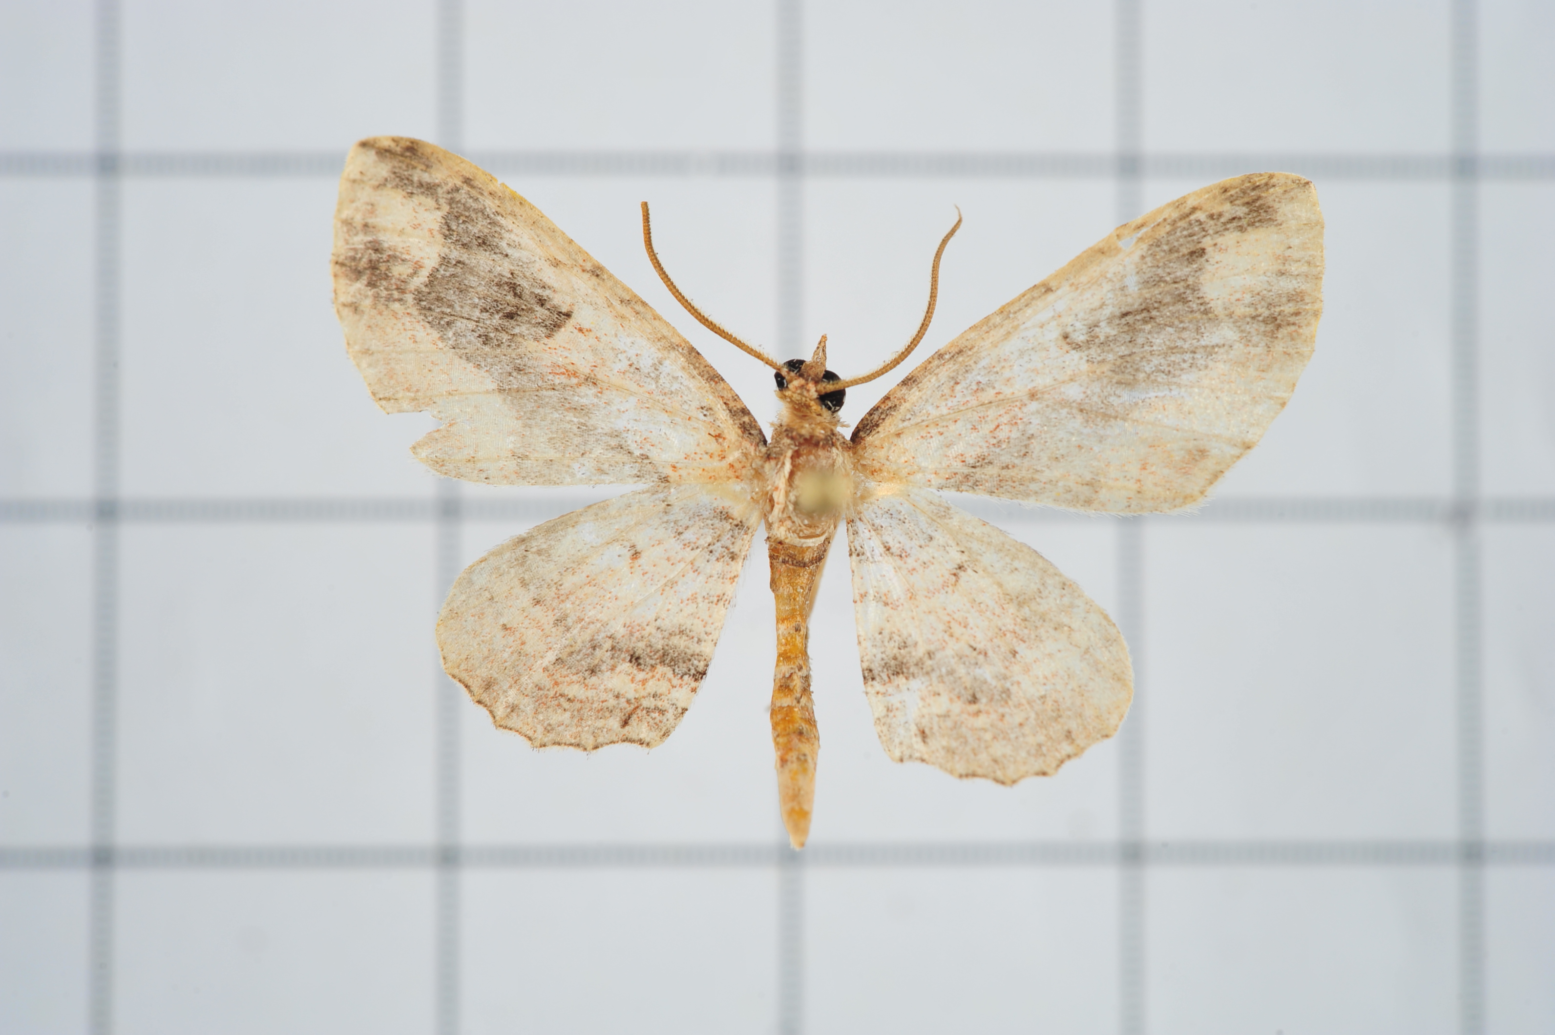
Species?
Ziridava kanshireiensis
